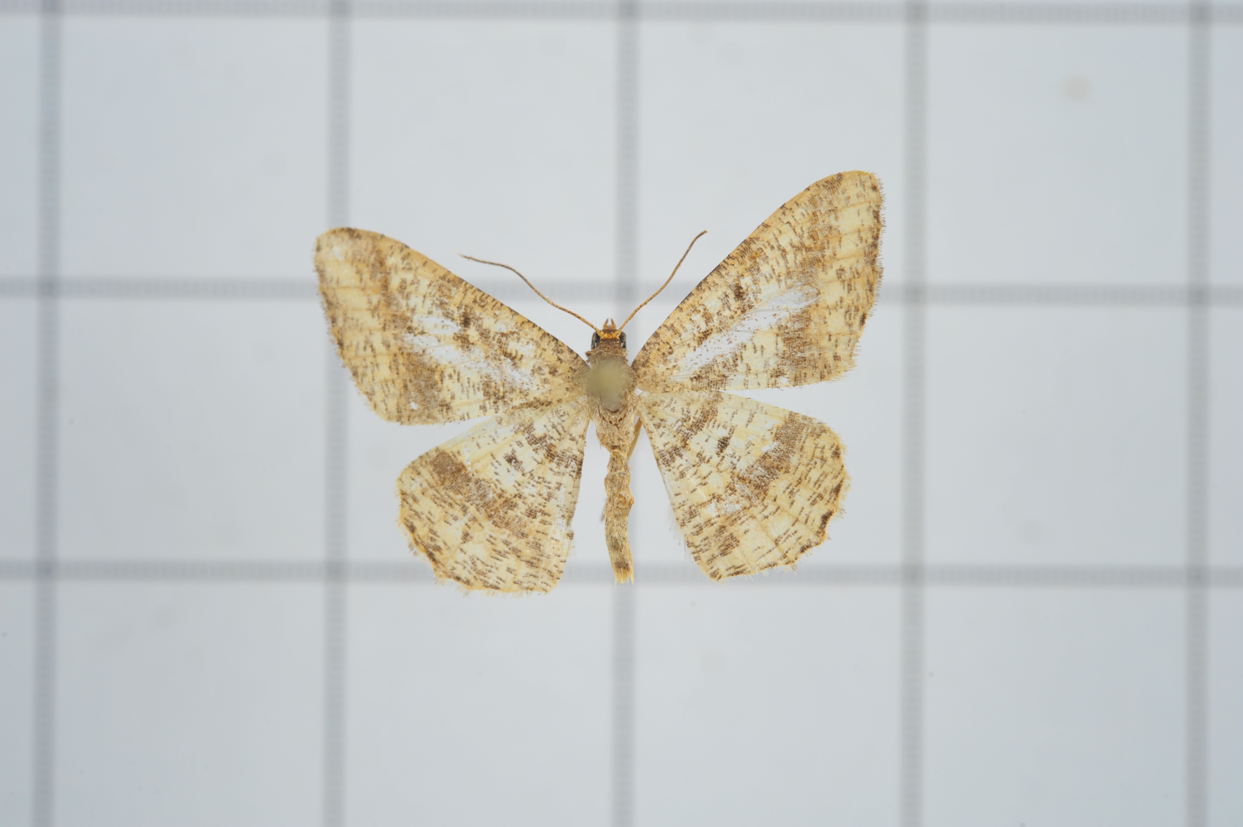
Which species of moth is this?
Chiasmia normata
